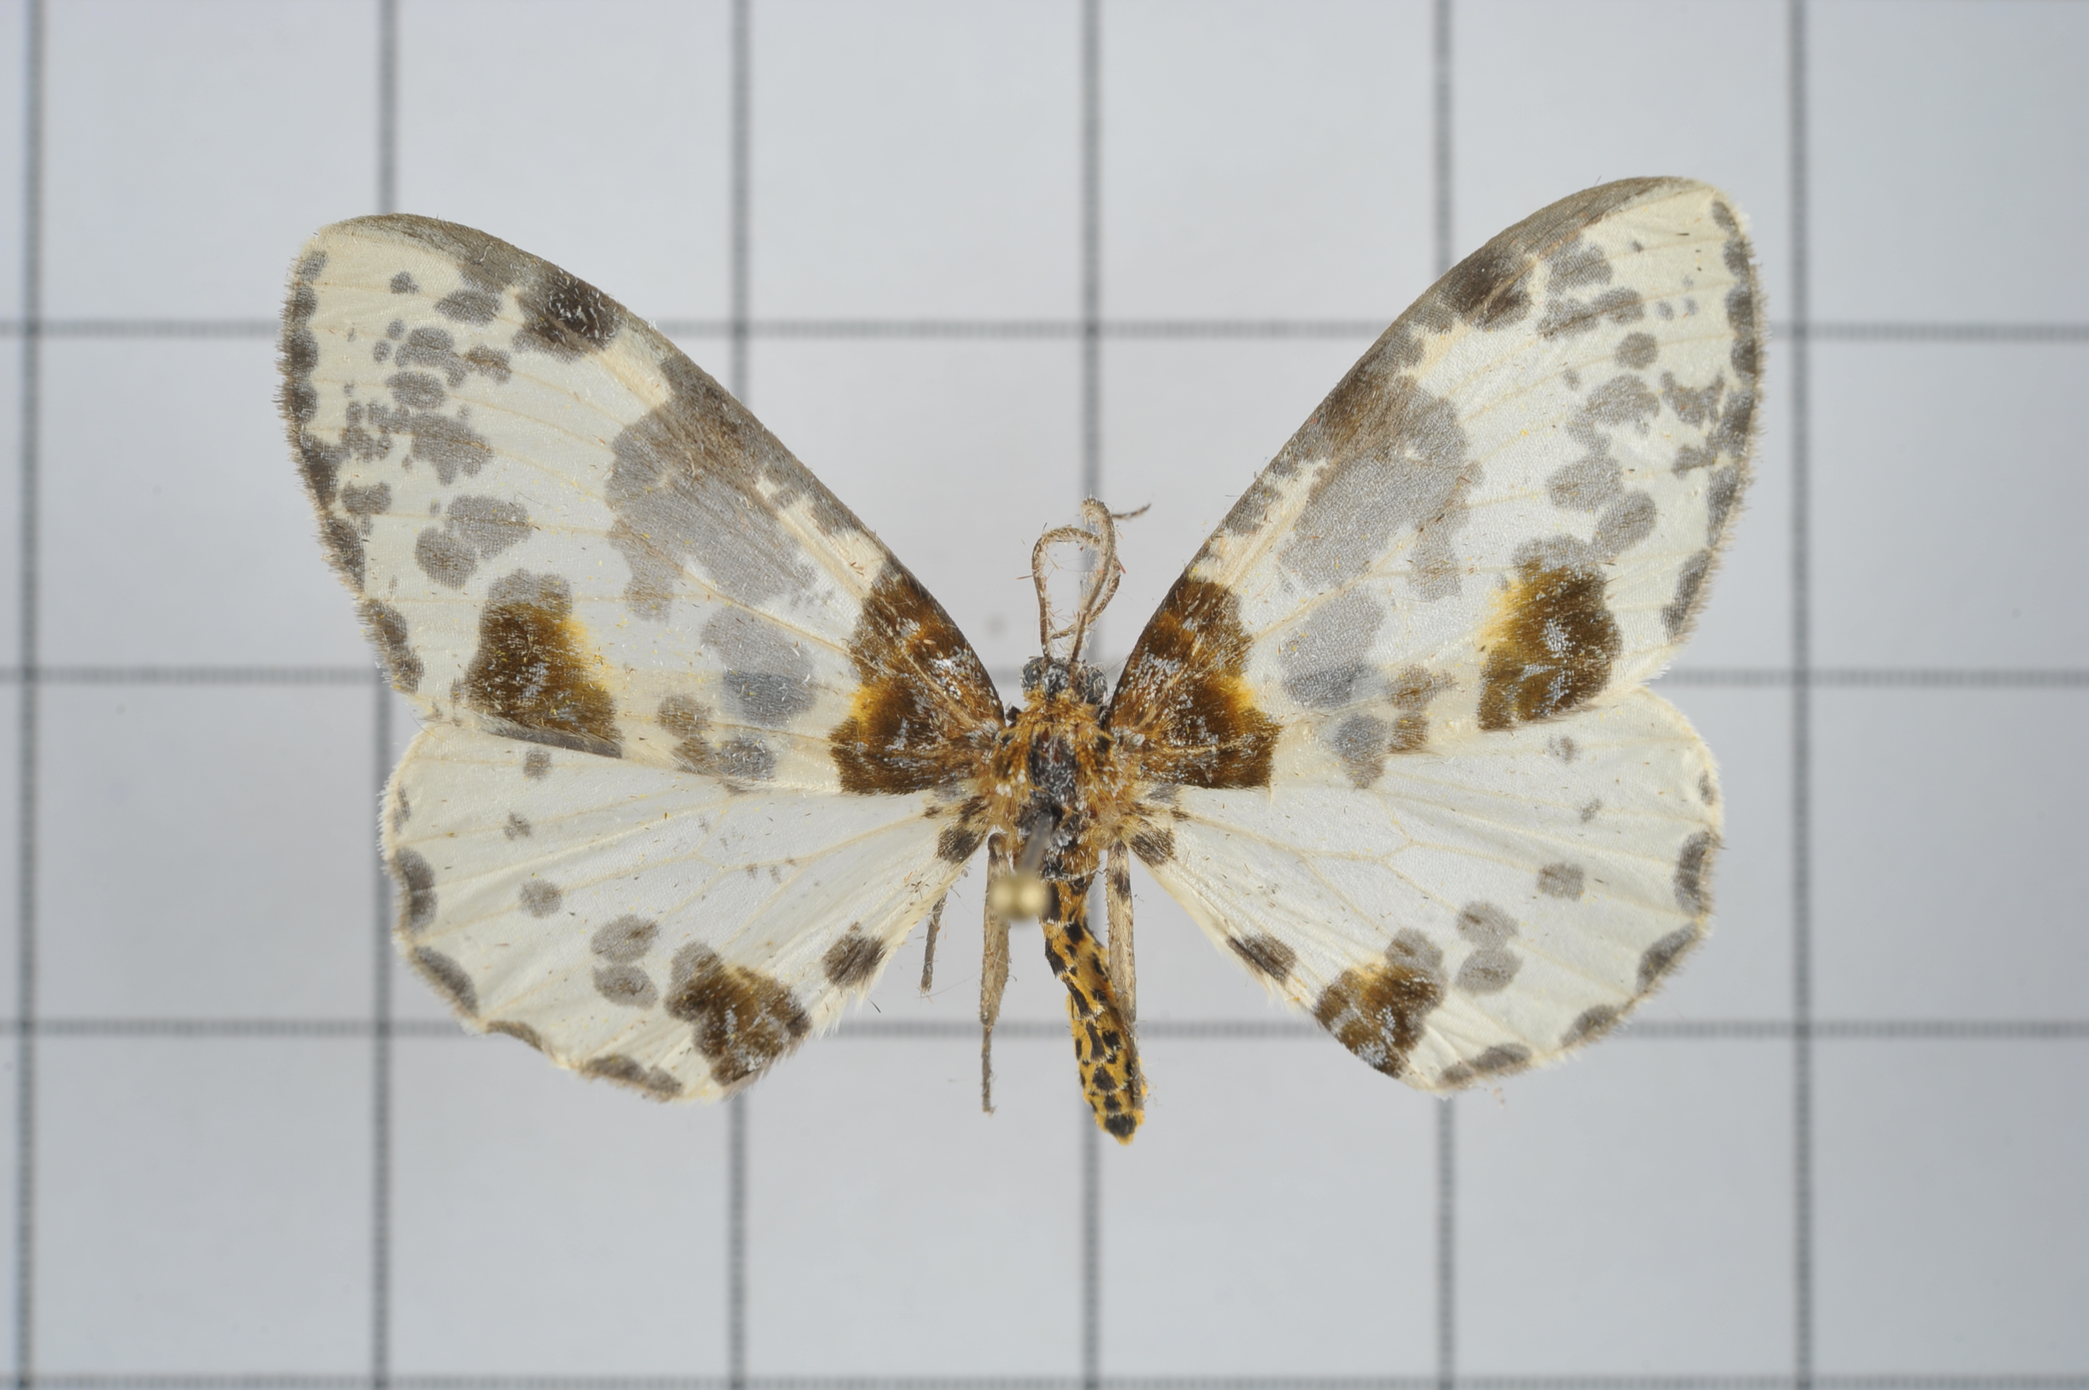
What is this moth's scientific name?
Abraxas adilluminata
